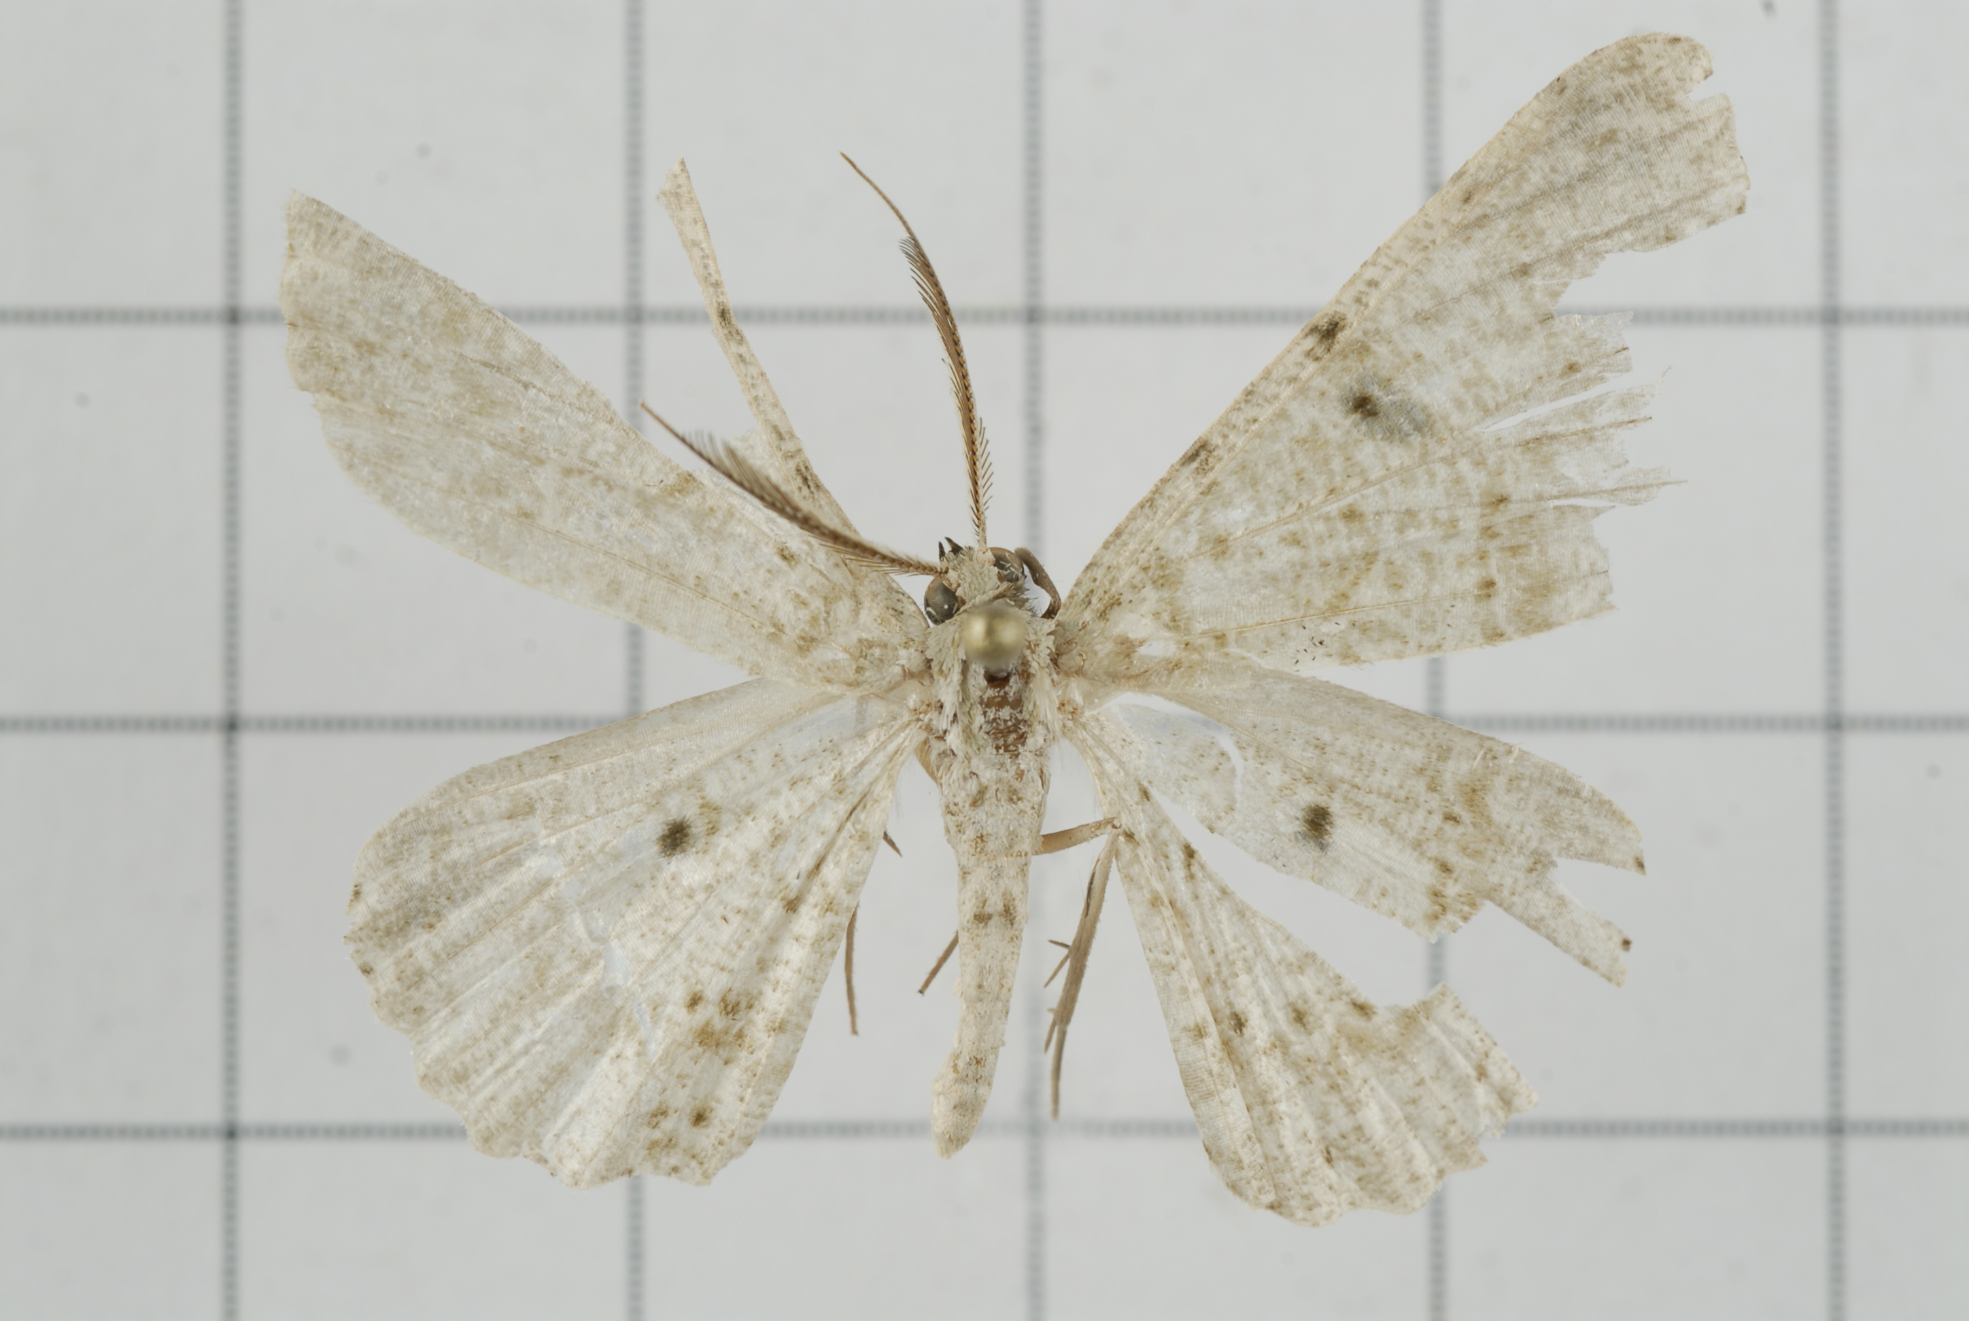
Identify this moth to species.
Catoria sublavaria
